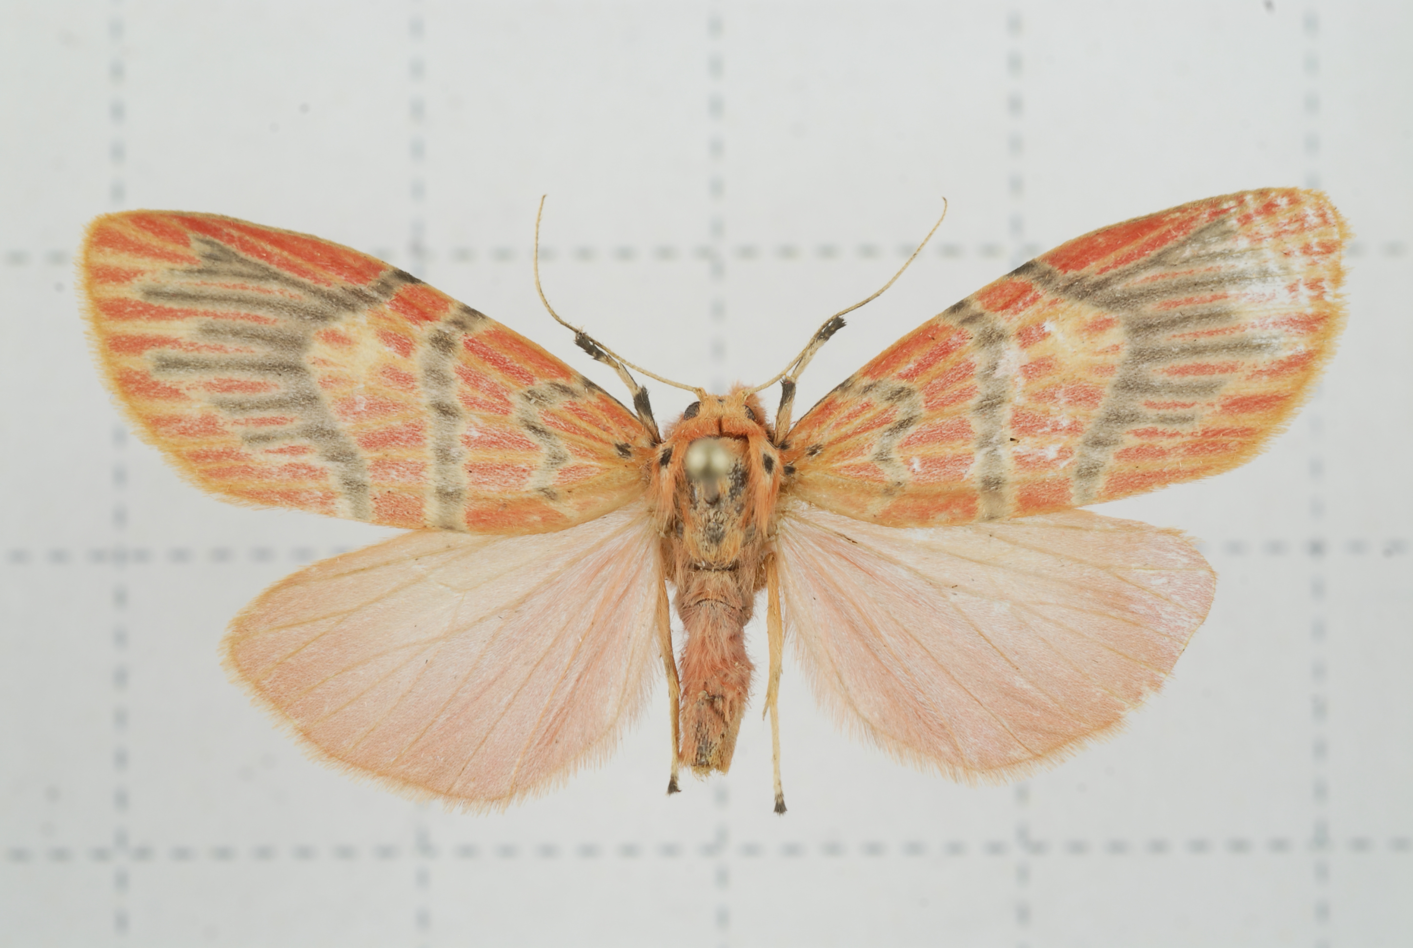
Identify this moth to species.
Barsine sauteri
